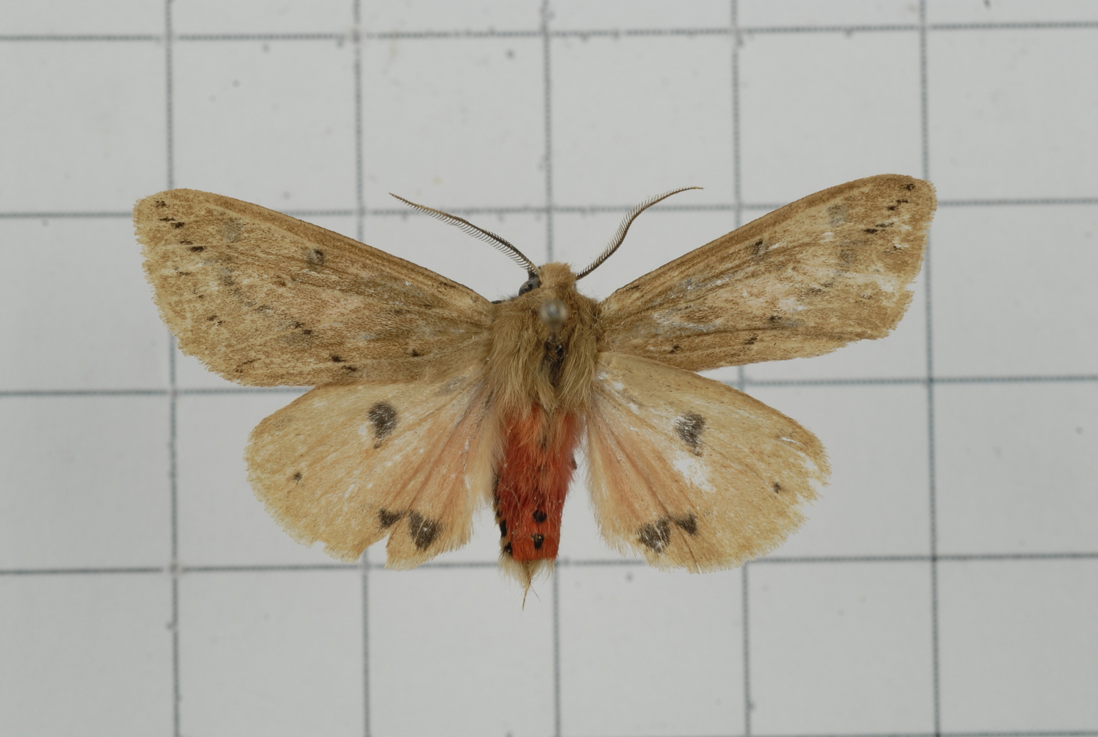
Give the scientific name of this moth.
Spilosoma fumida
